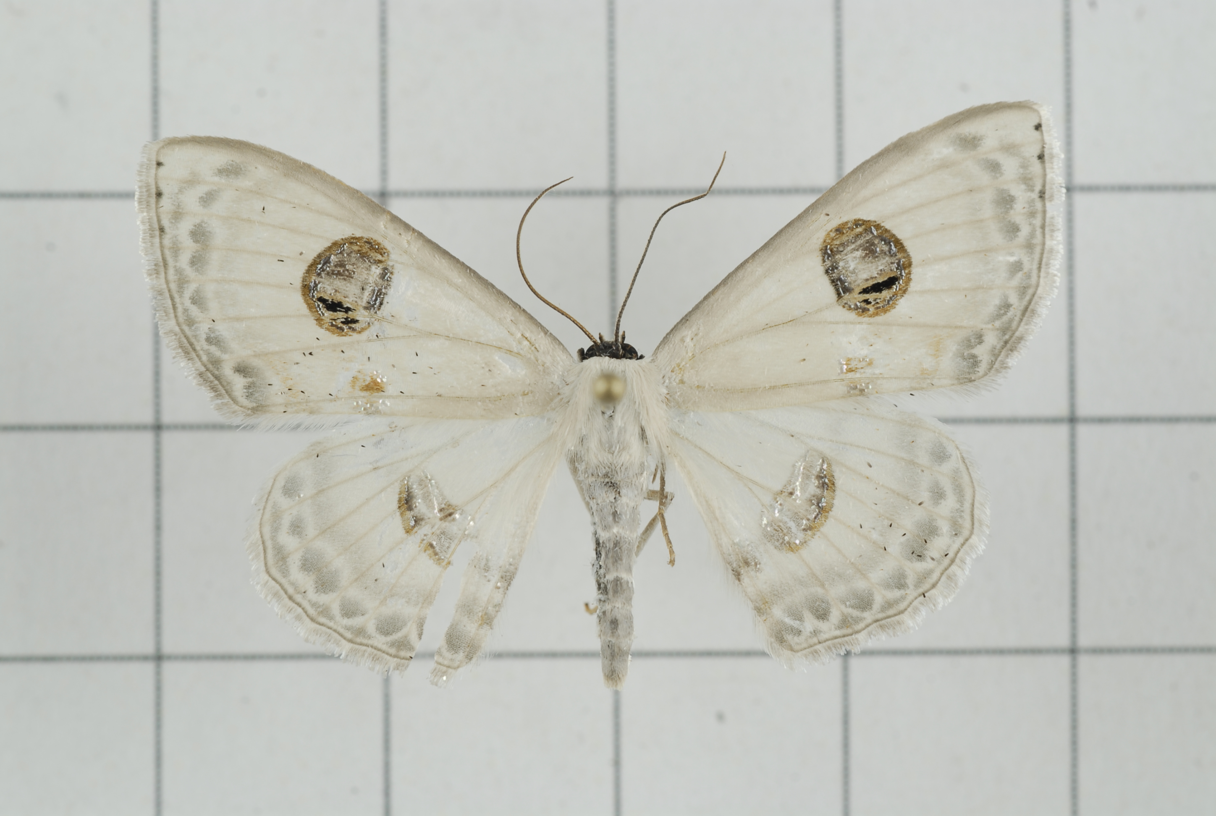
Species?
Problepsis albidior matsumurai
